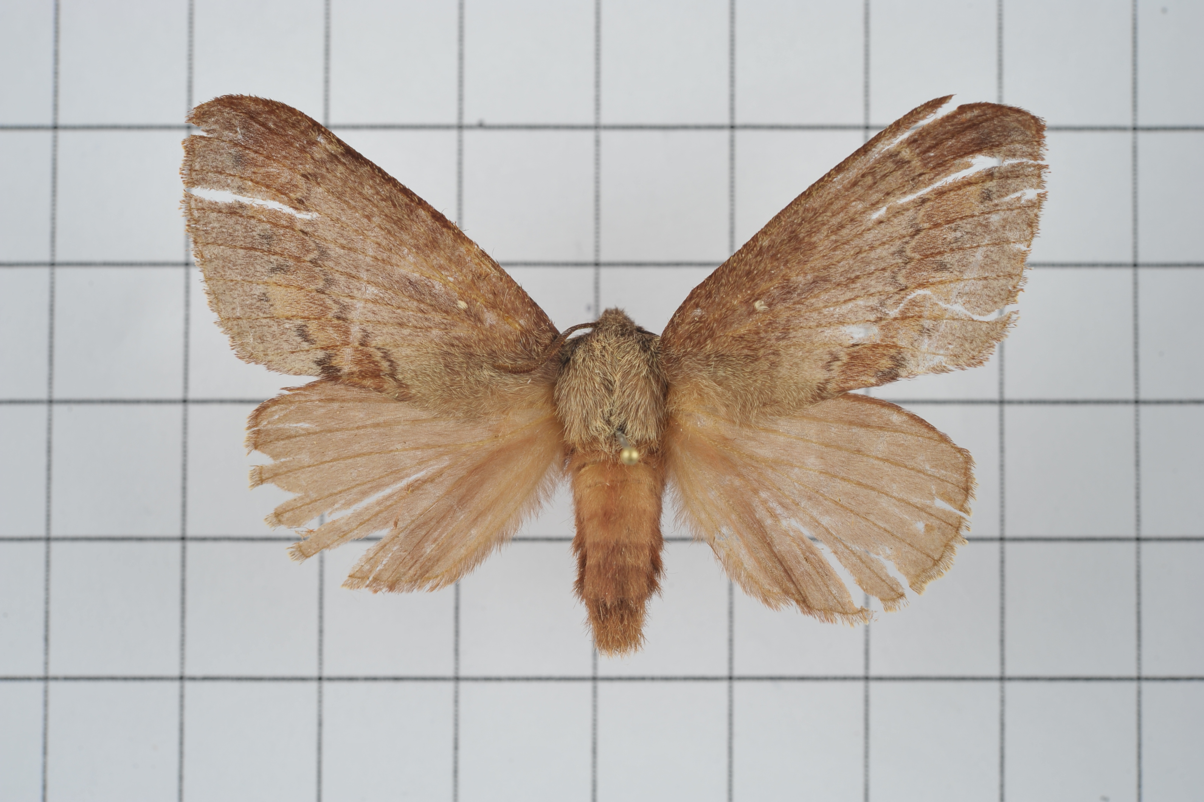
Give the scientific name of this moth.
Dendrolimus arizana
